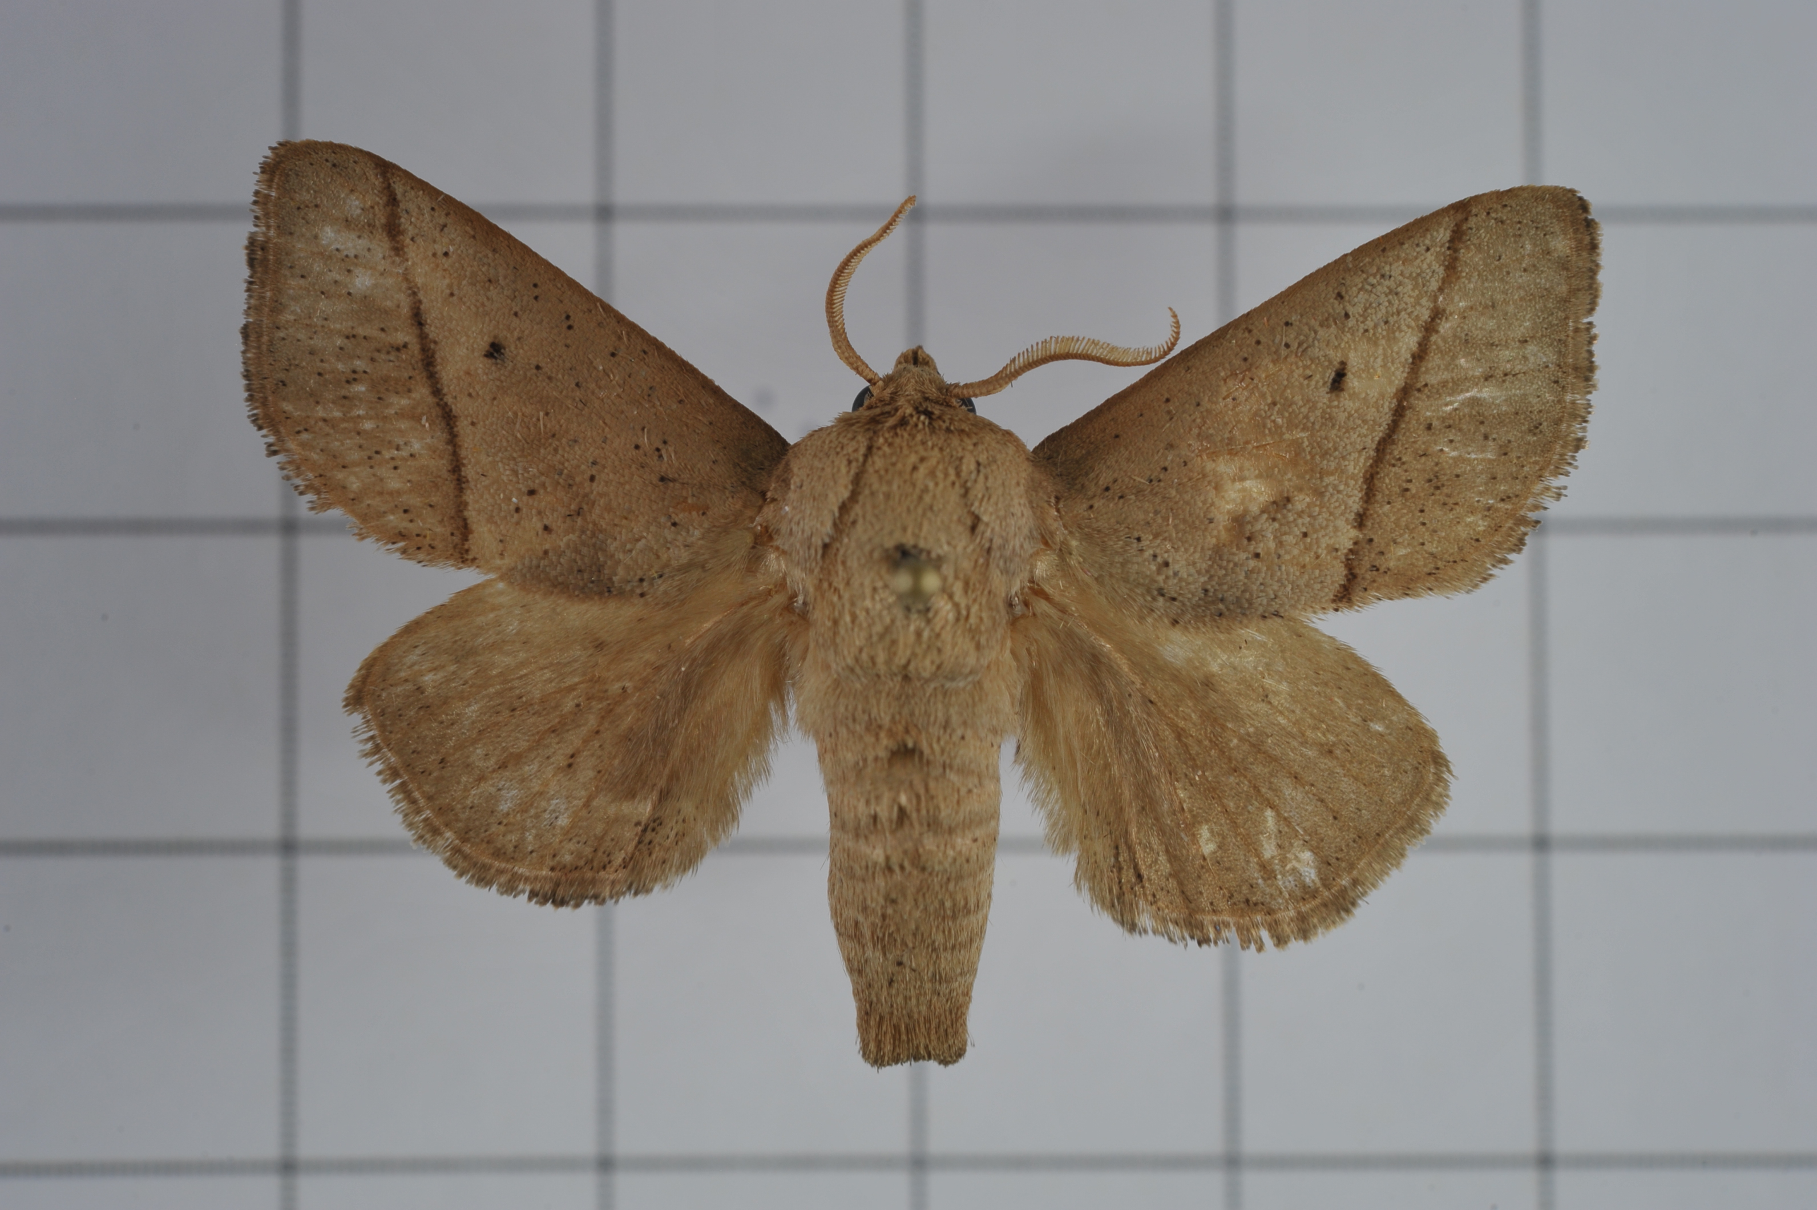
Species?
Thosea sinensis
